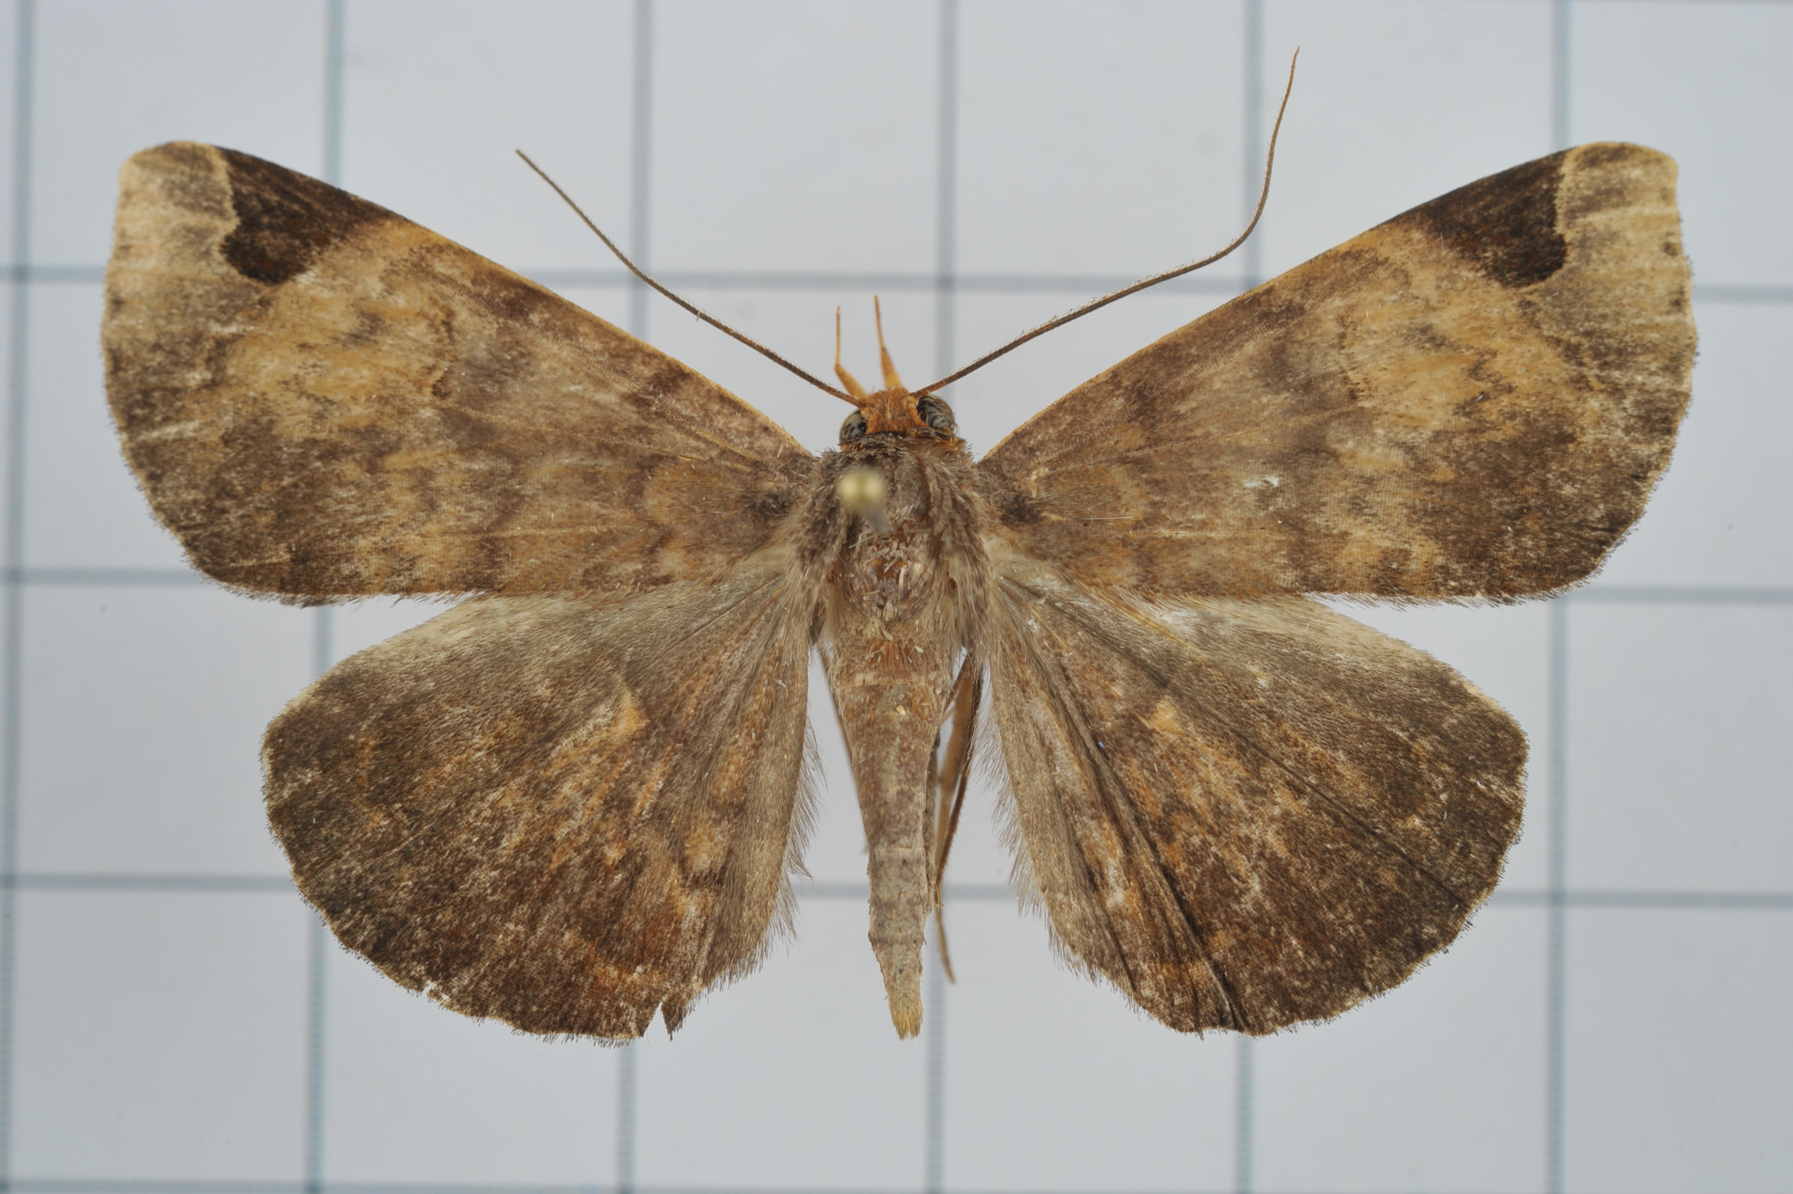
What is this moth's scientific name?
Mecodina praecipua
